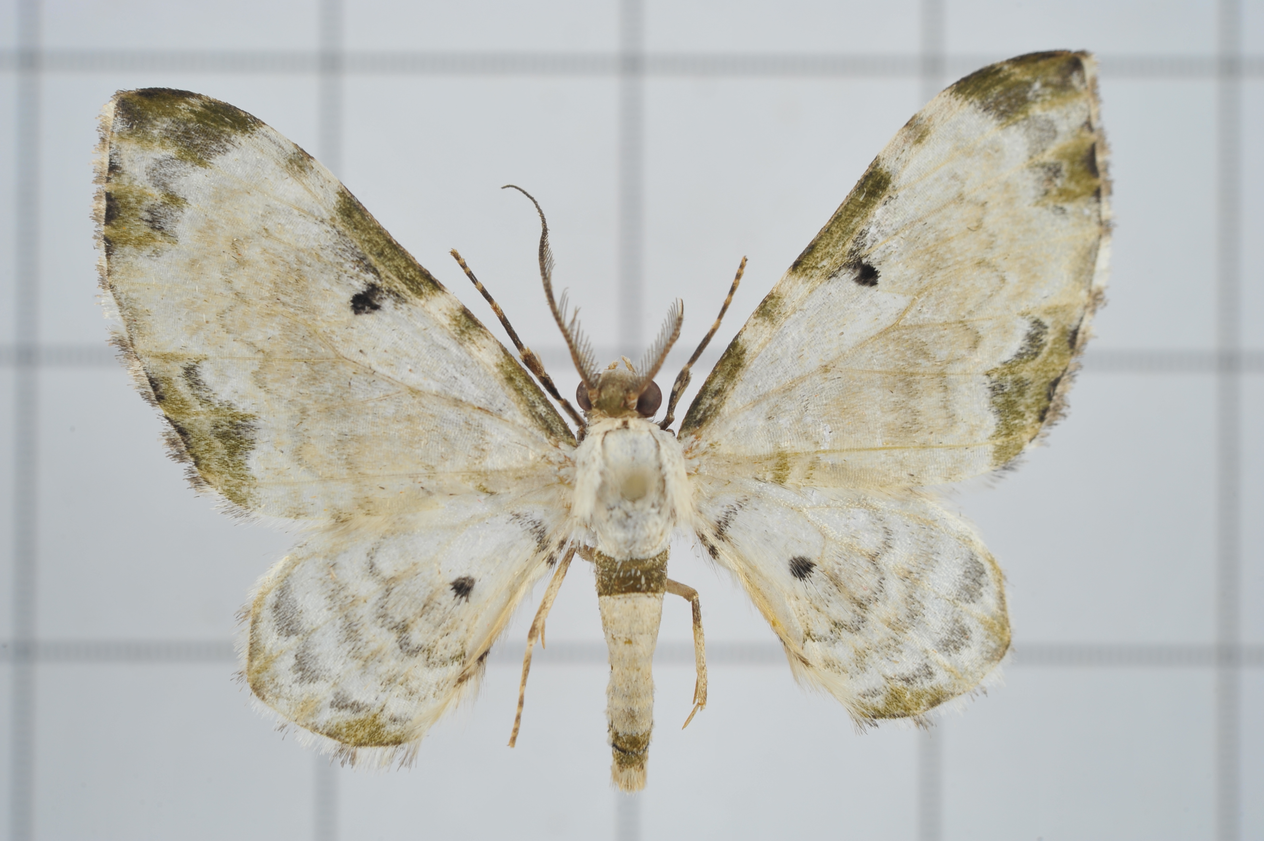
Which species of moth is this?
Tyloptera bella ogatai
